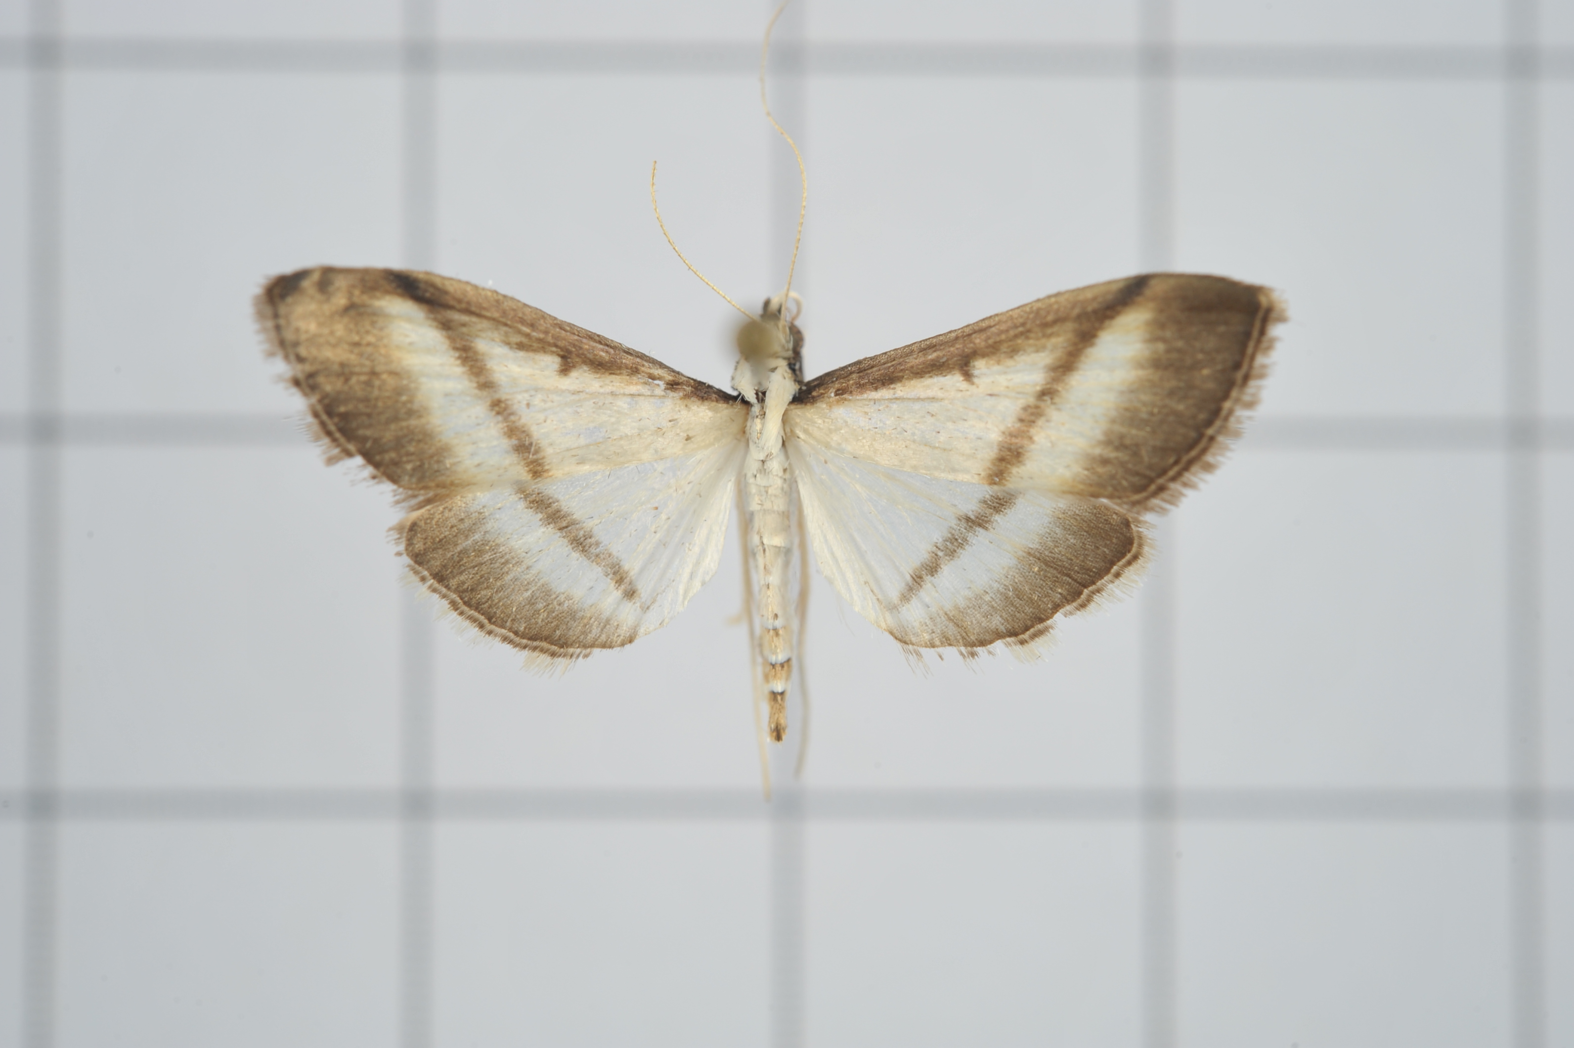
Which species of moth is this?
Bradina diagonalis
